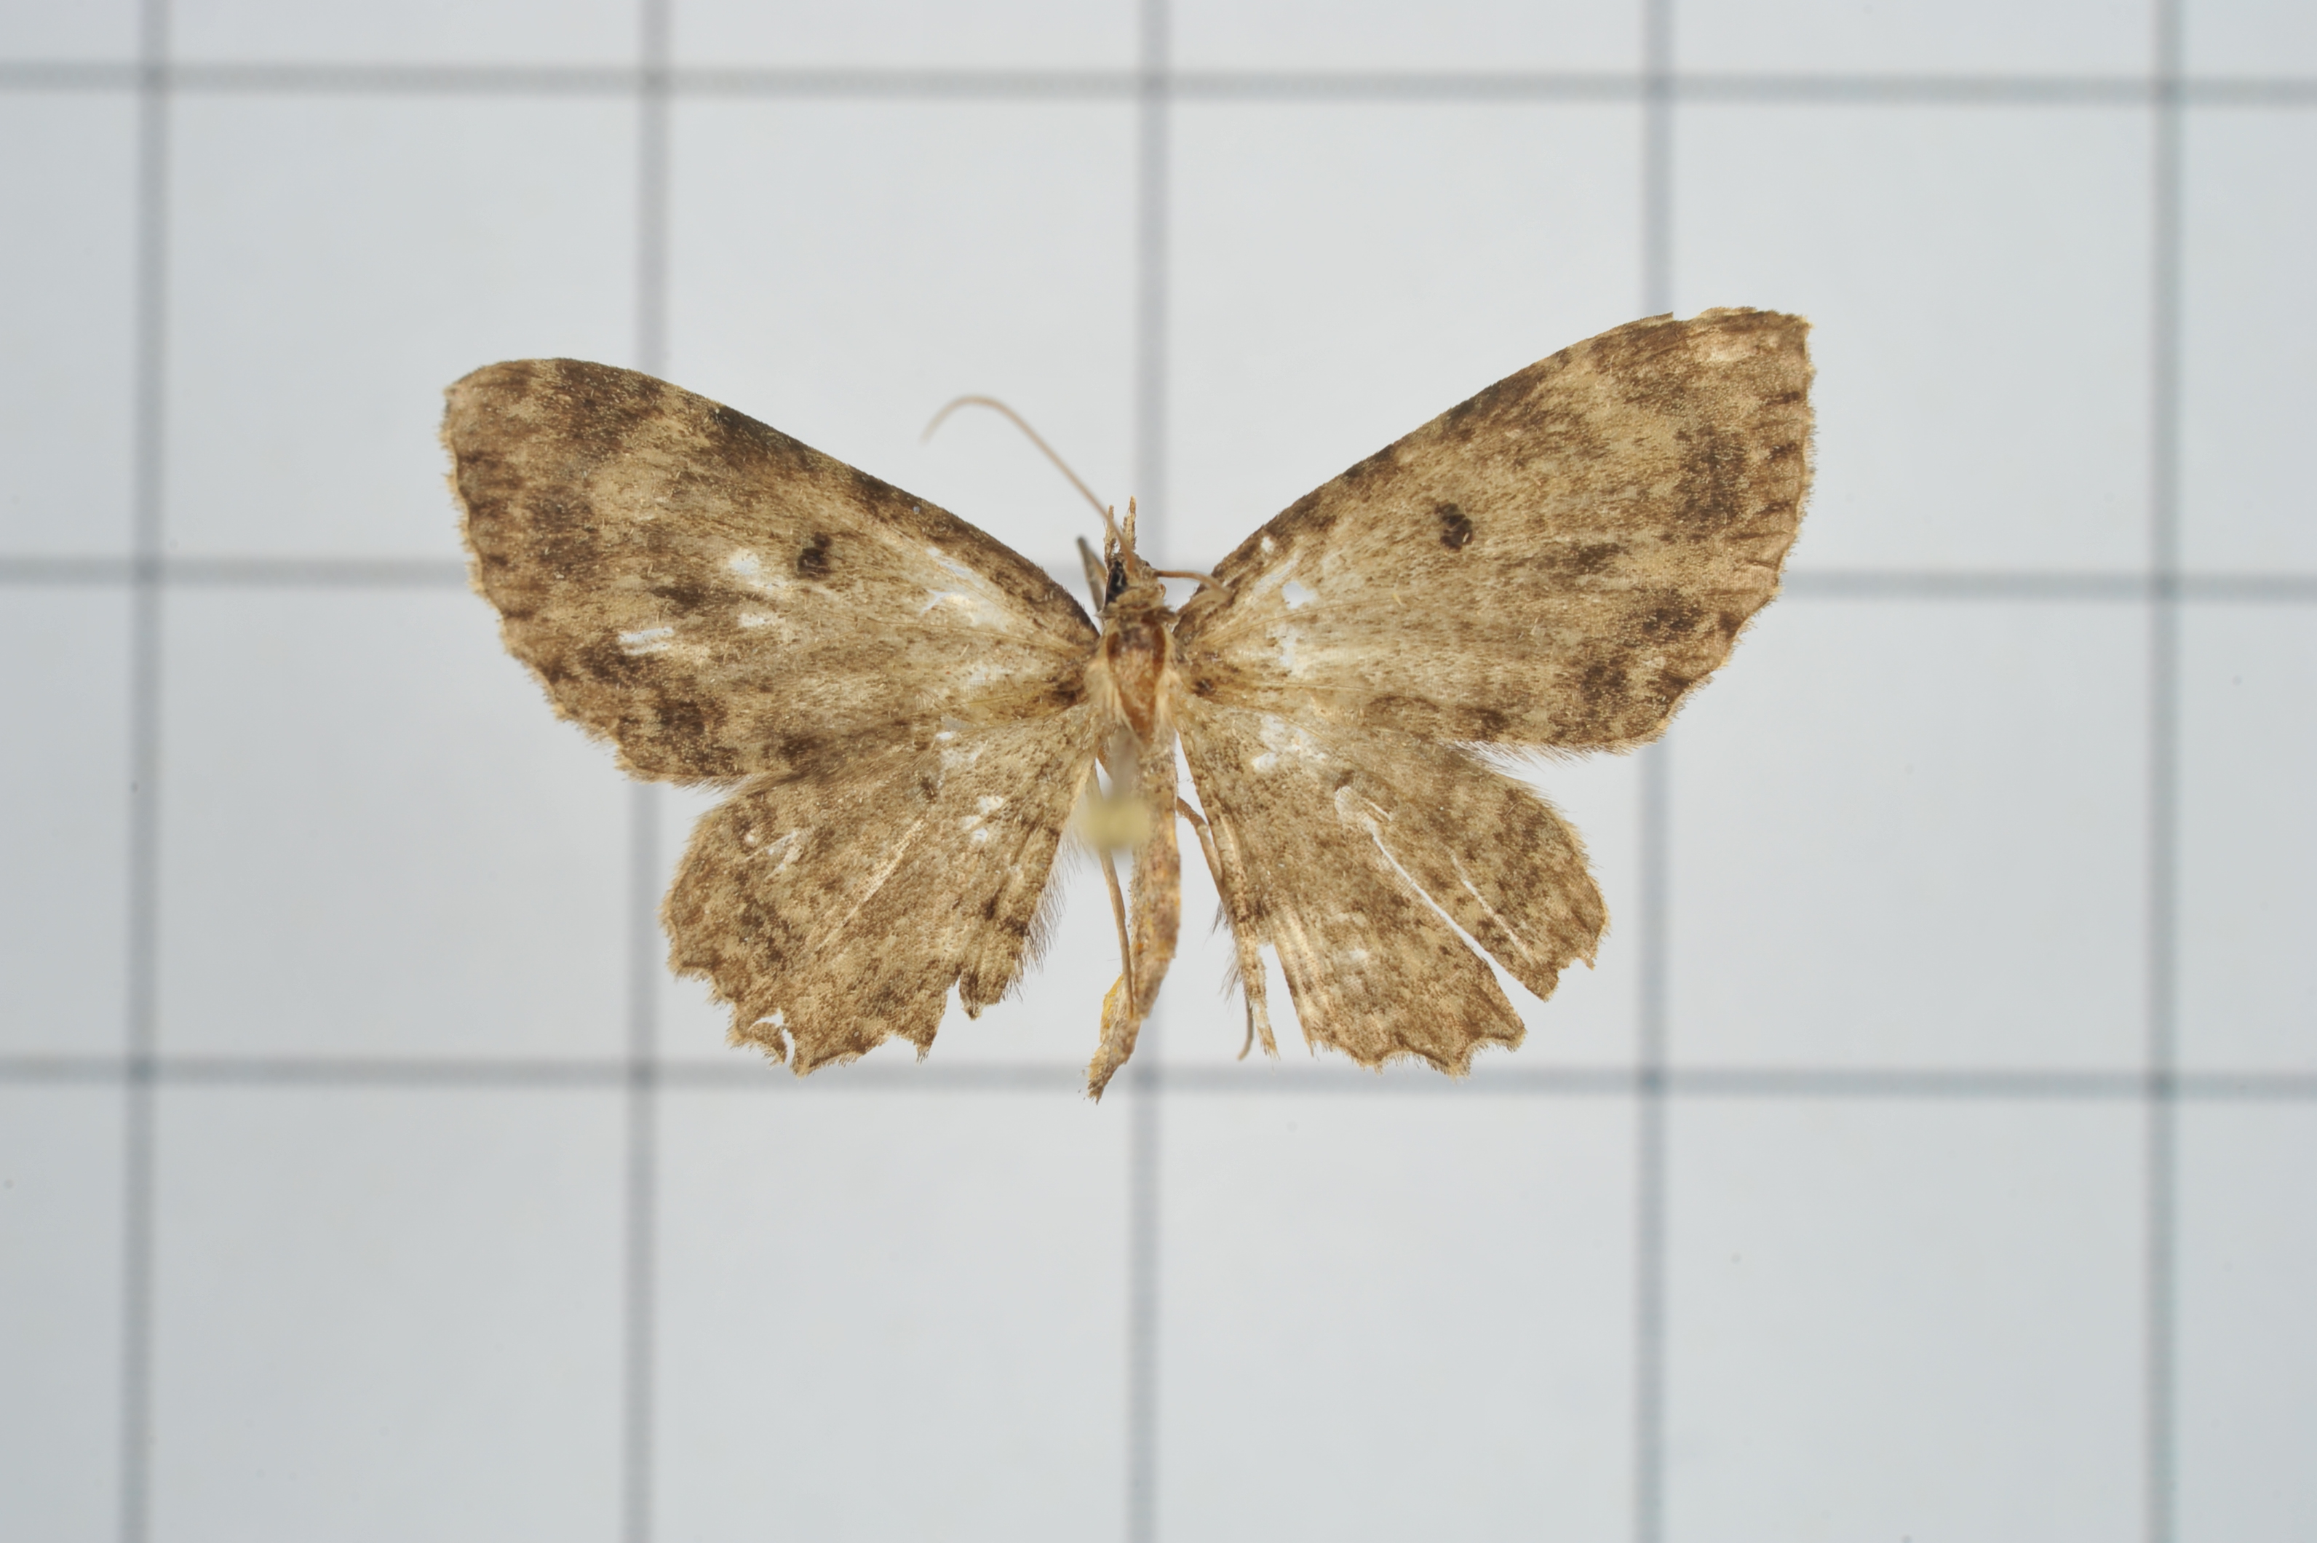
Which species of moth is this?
Collix ghosha ghosha
